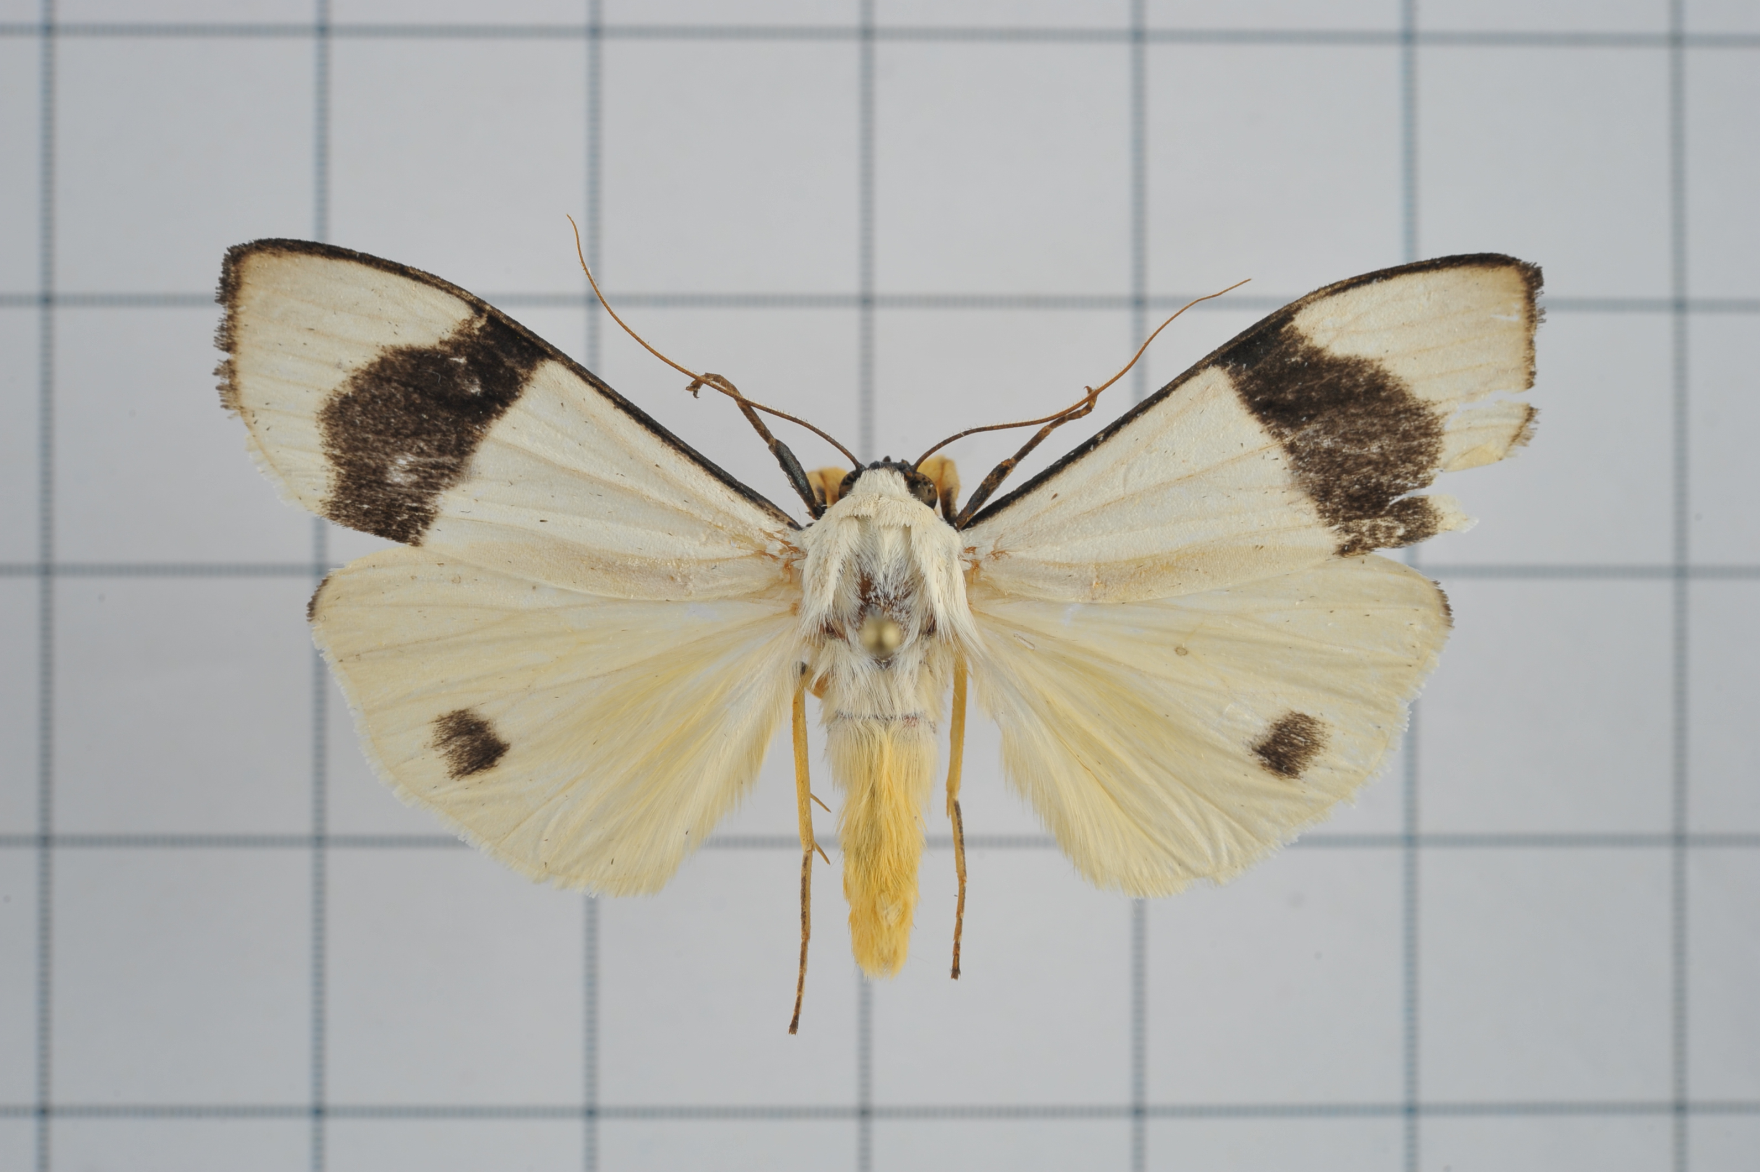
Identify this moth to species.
Vamuna alboluteora
